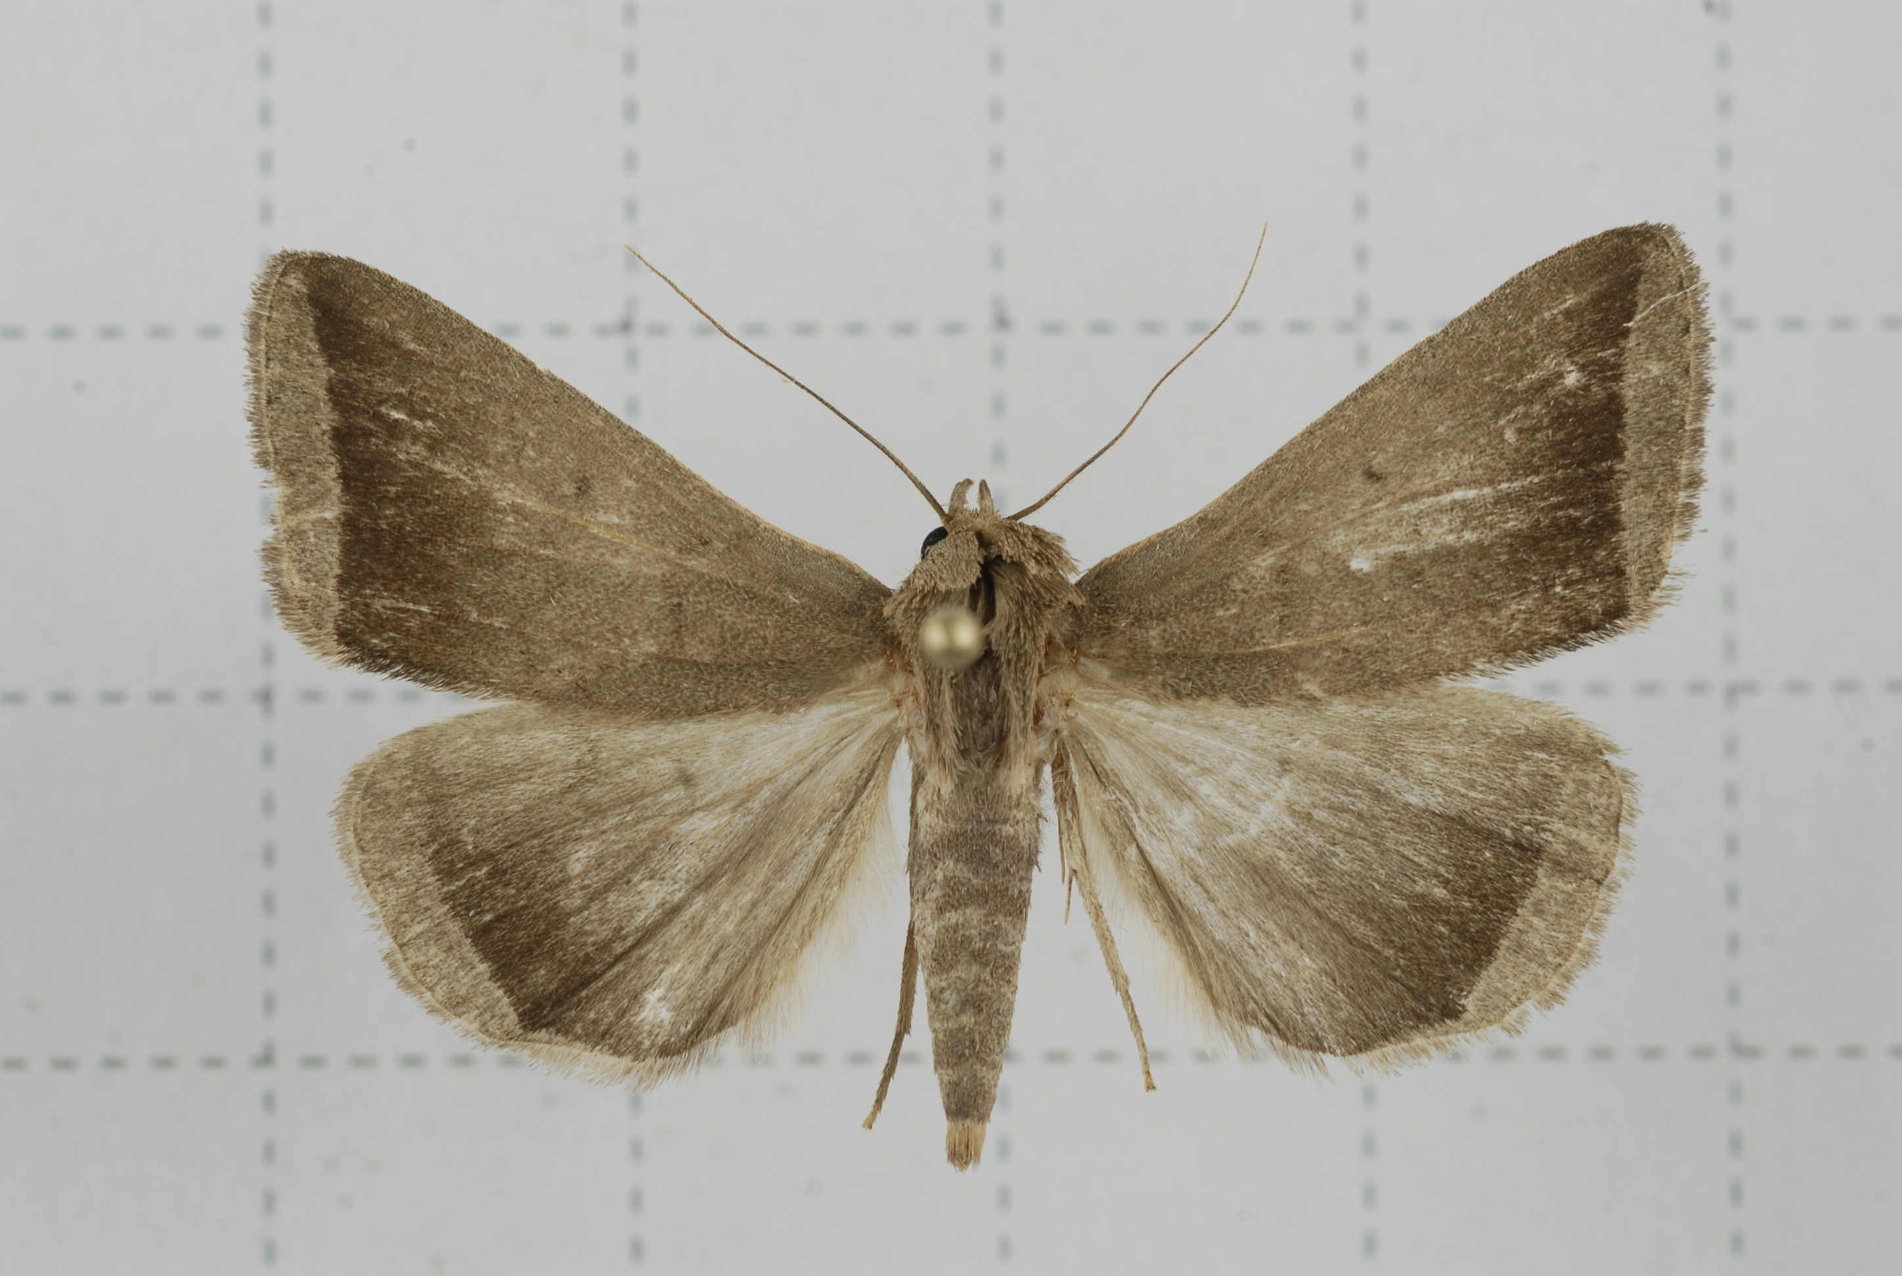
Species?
Simplicia bimarginata
